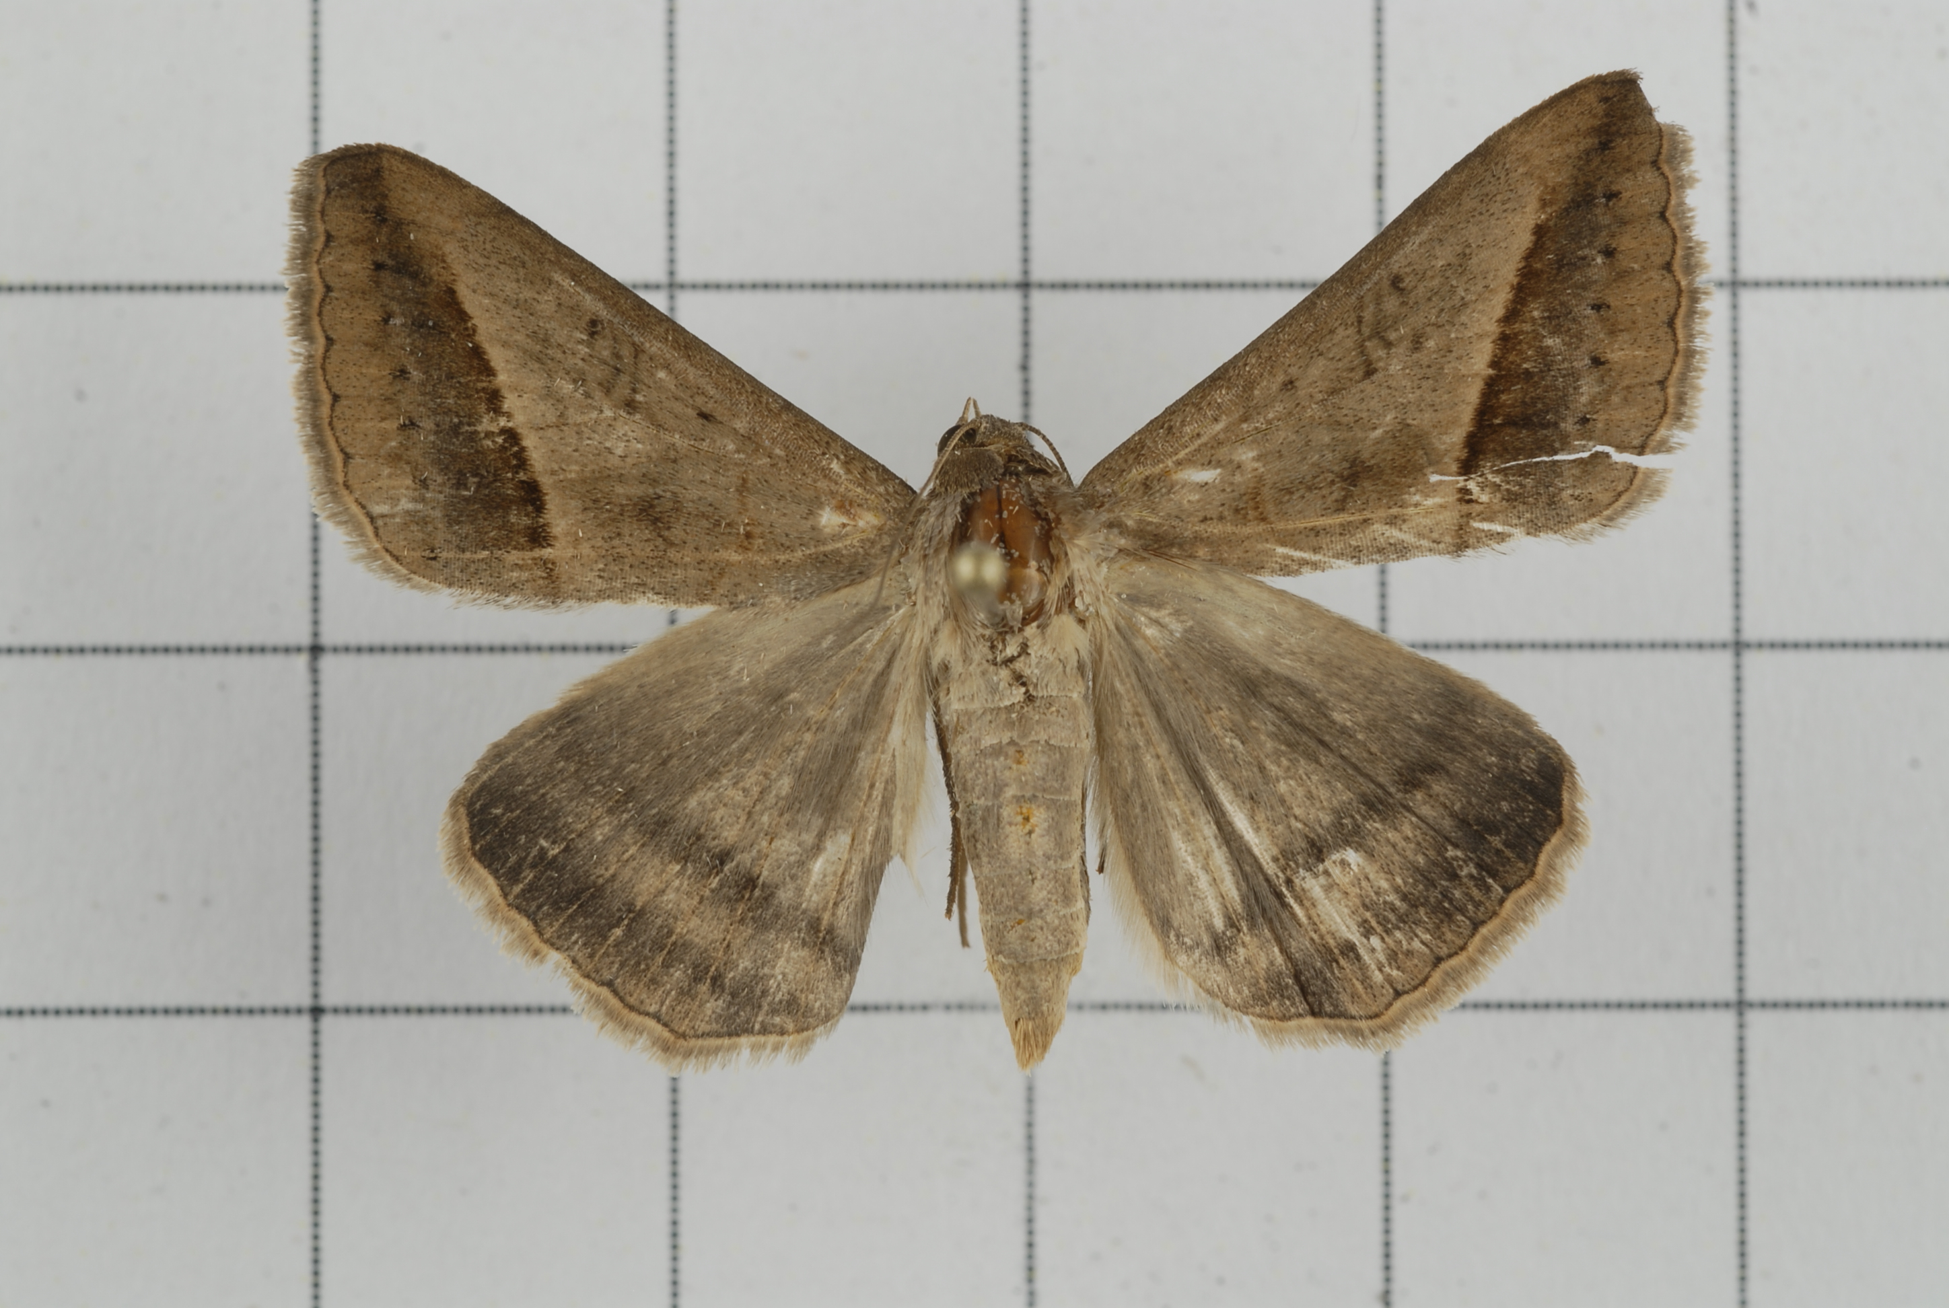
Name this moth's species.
Mocis frugalis
